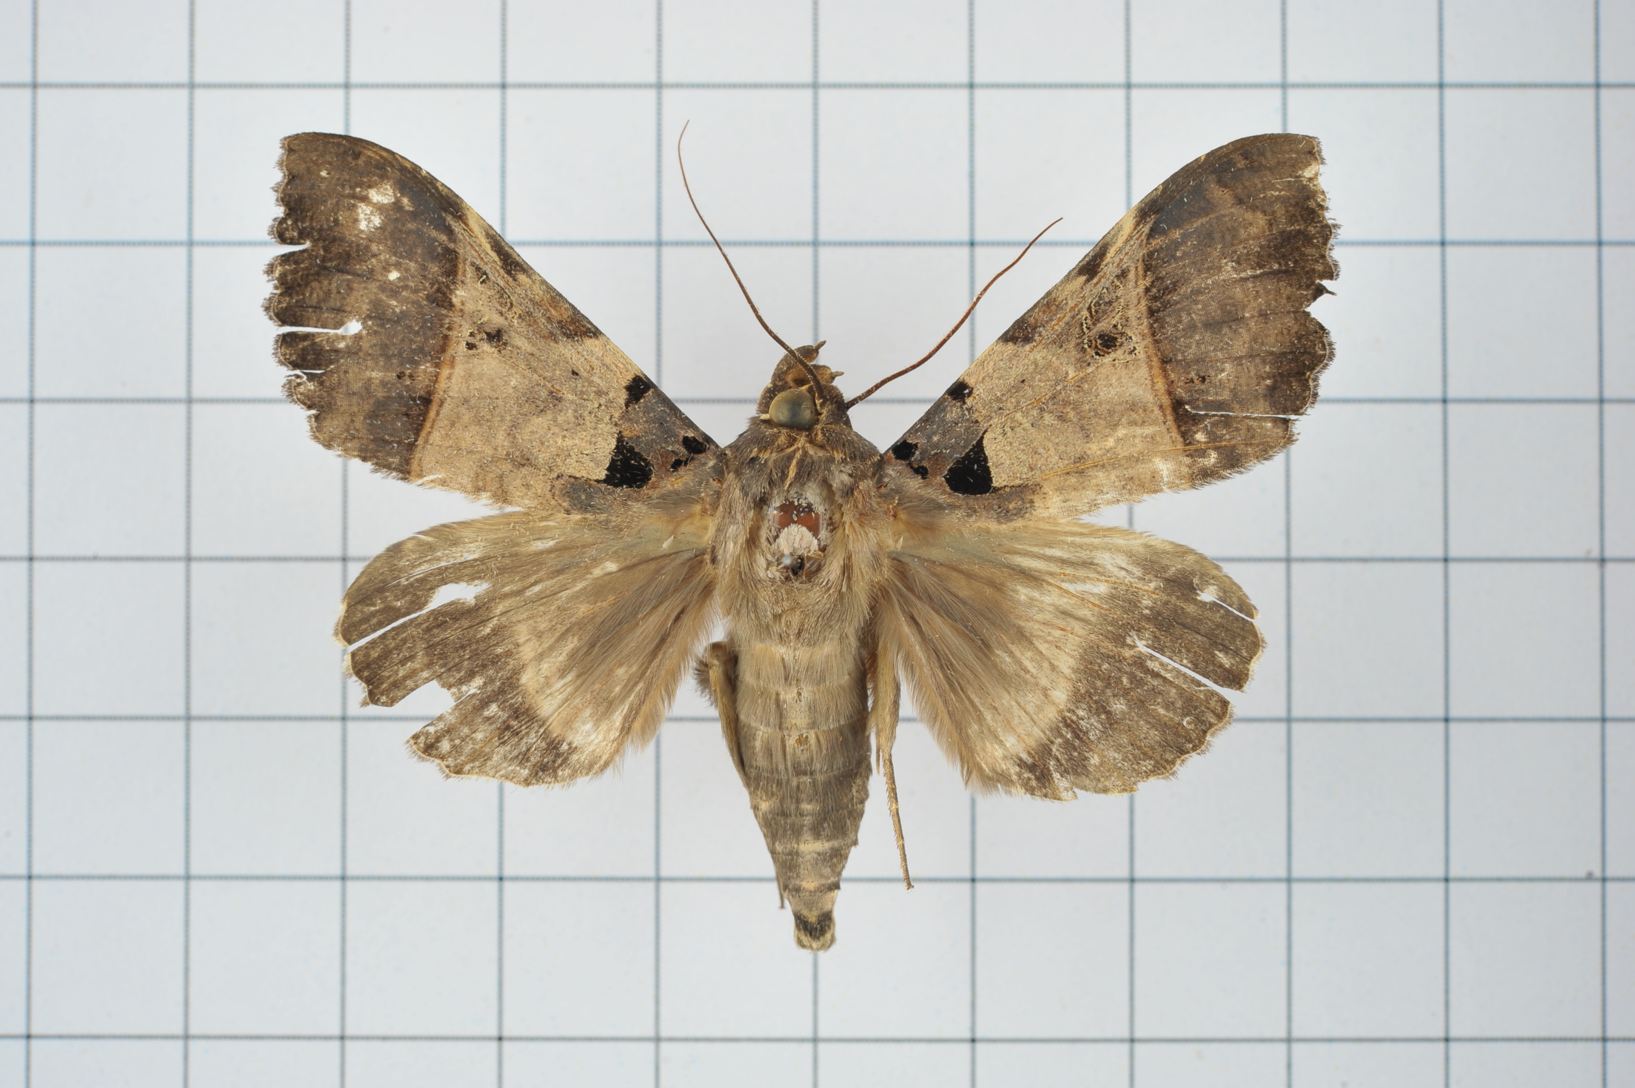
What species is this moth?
Serrodes campana
